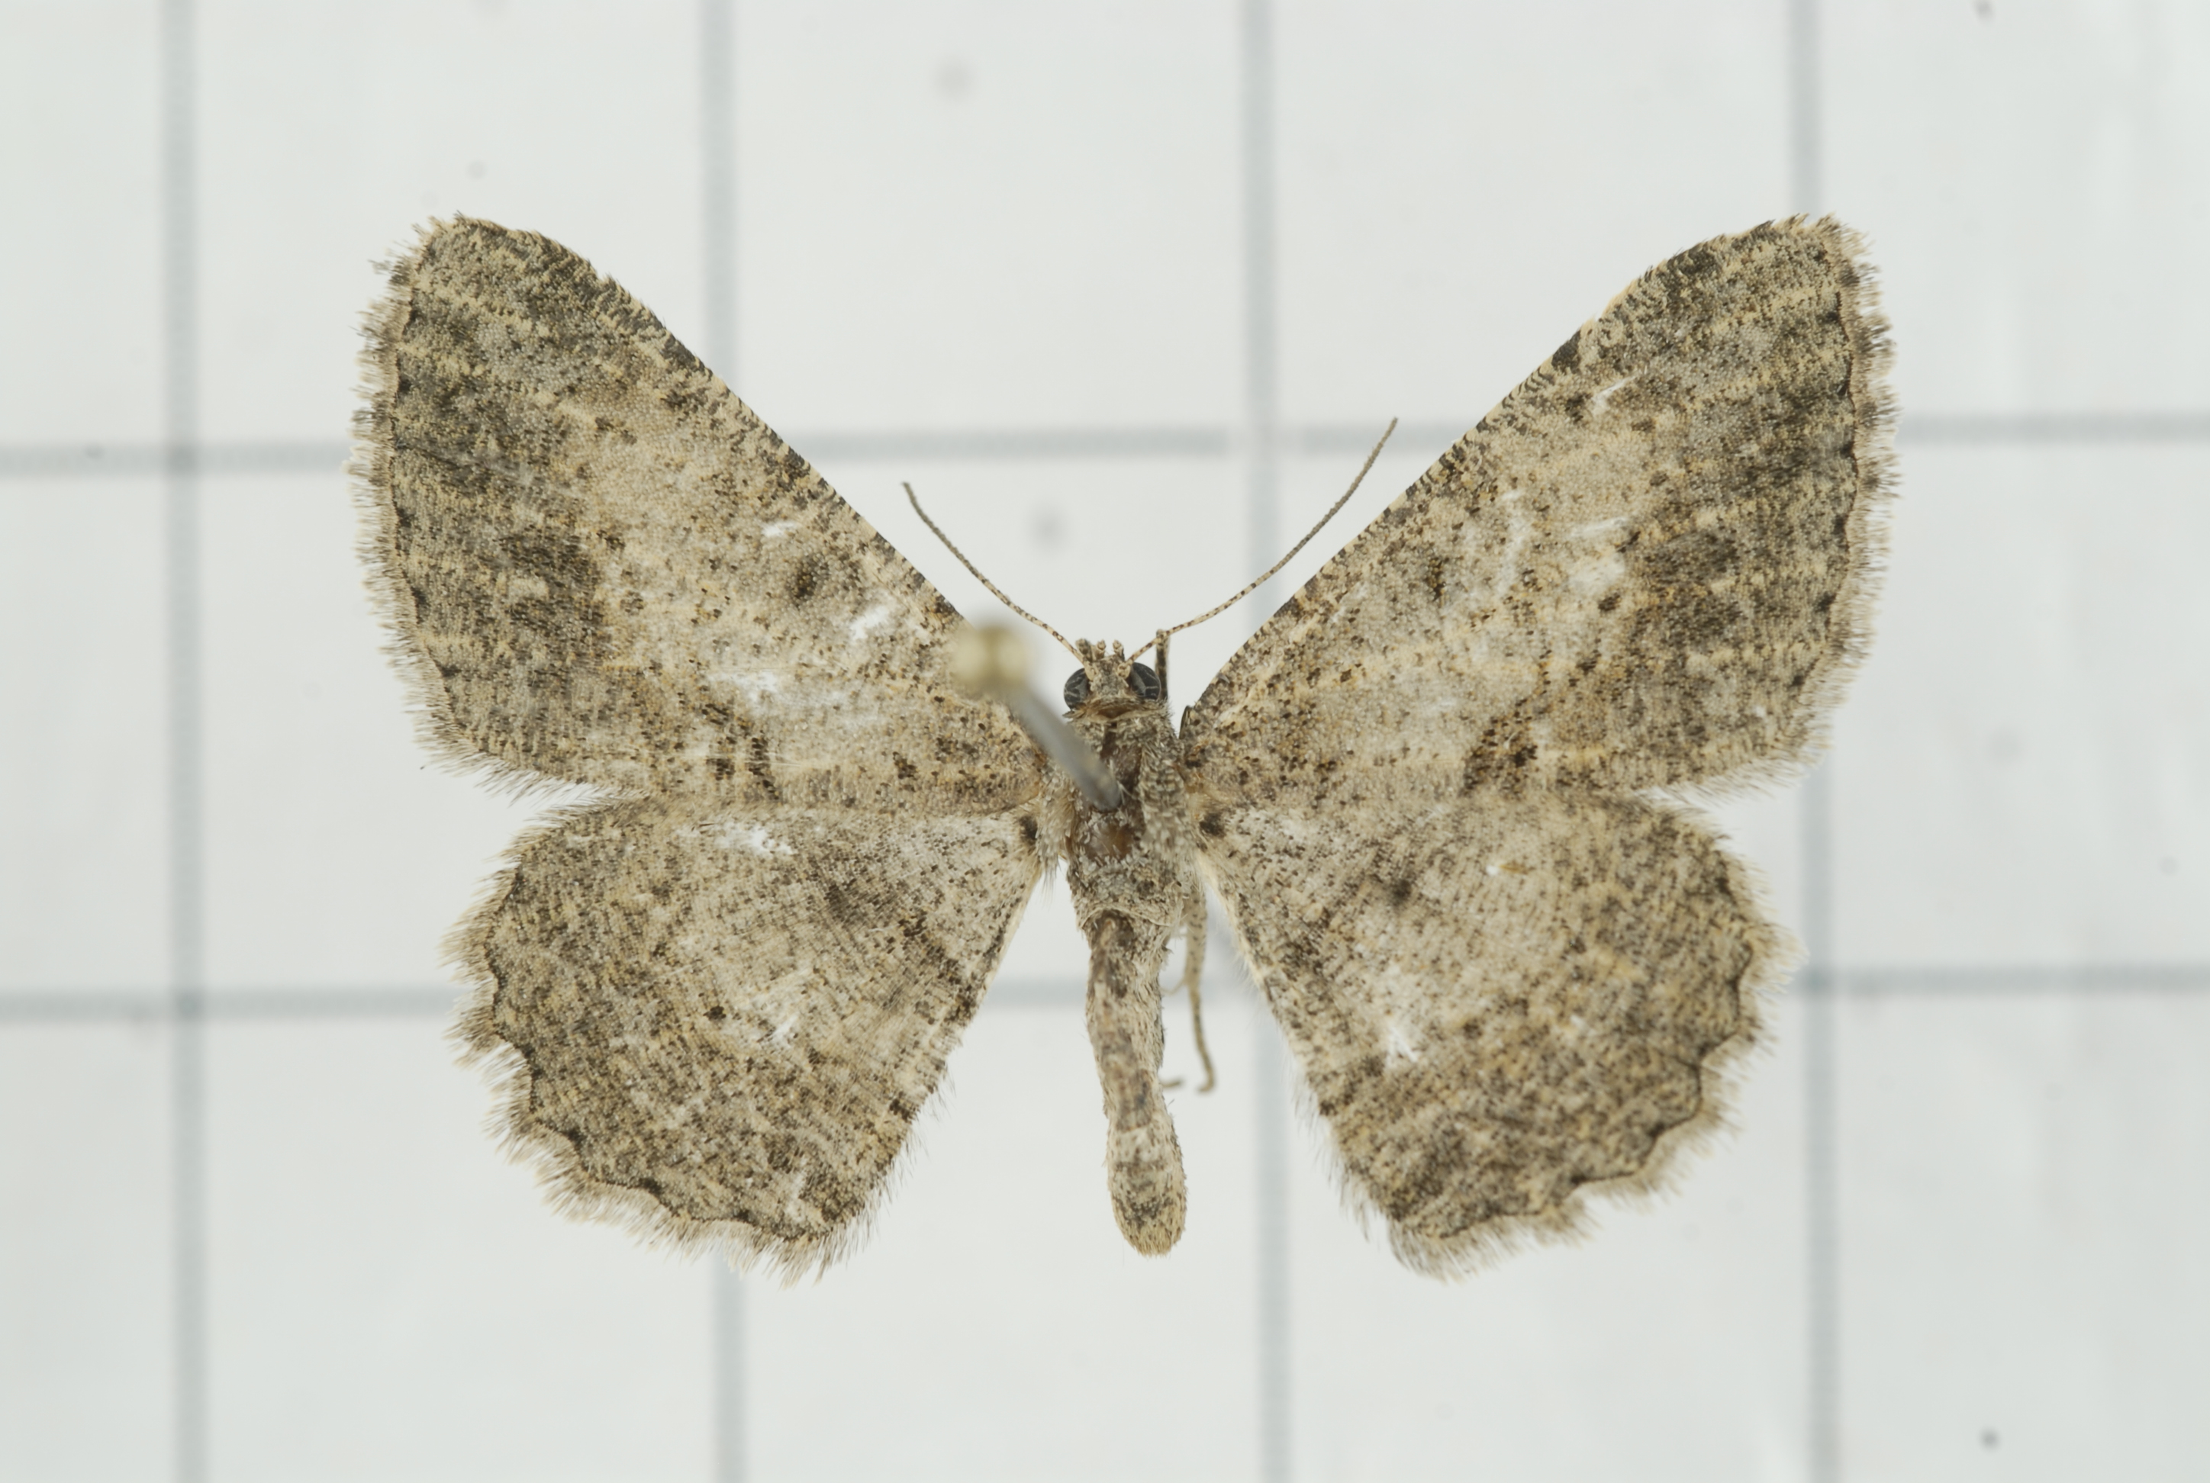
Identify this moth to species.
Psilalcis breta rantaizana
